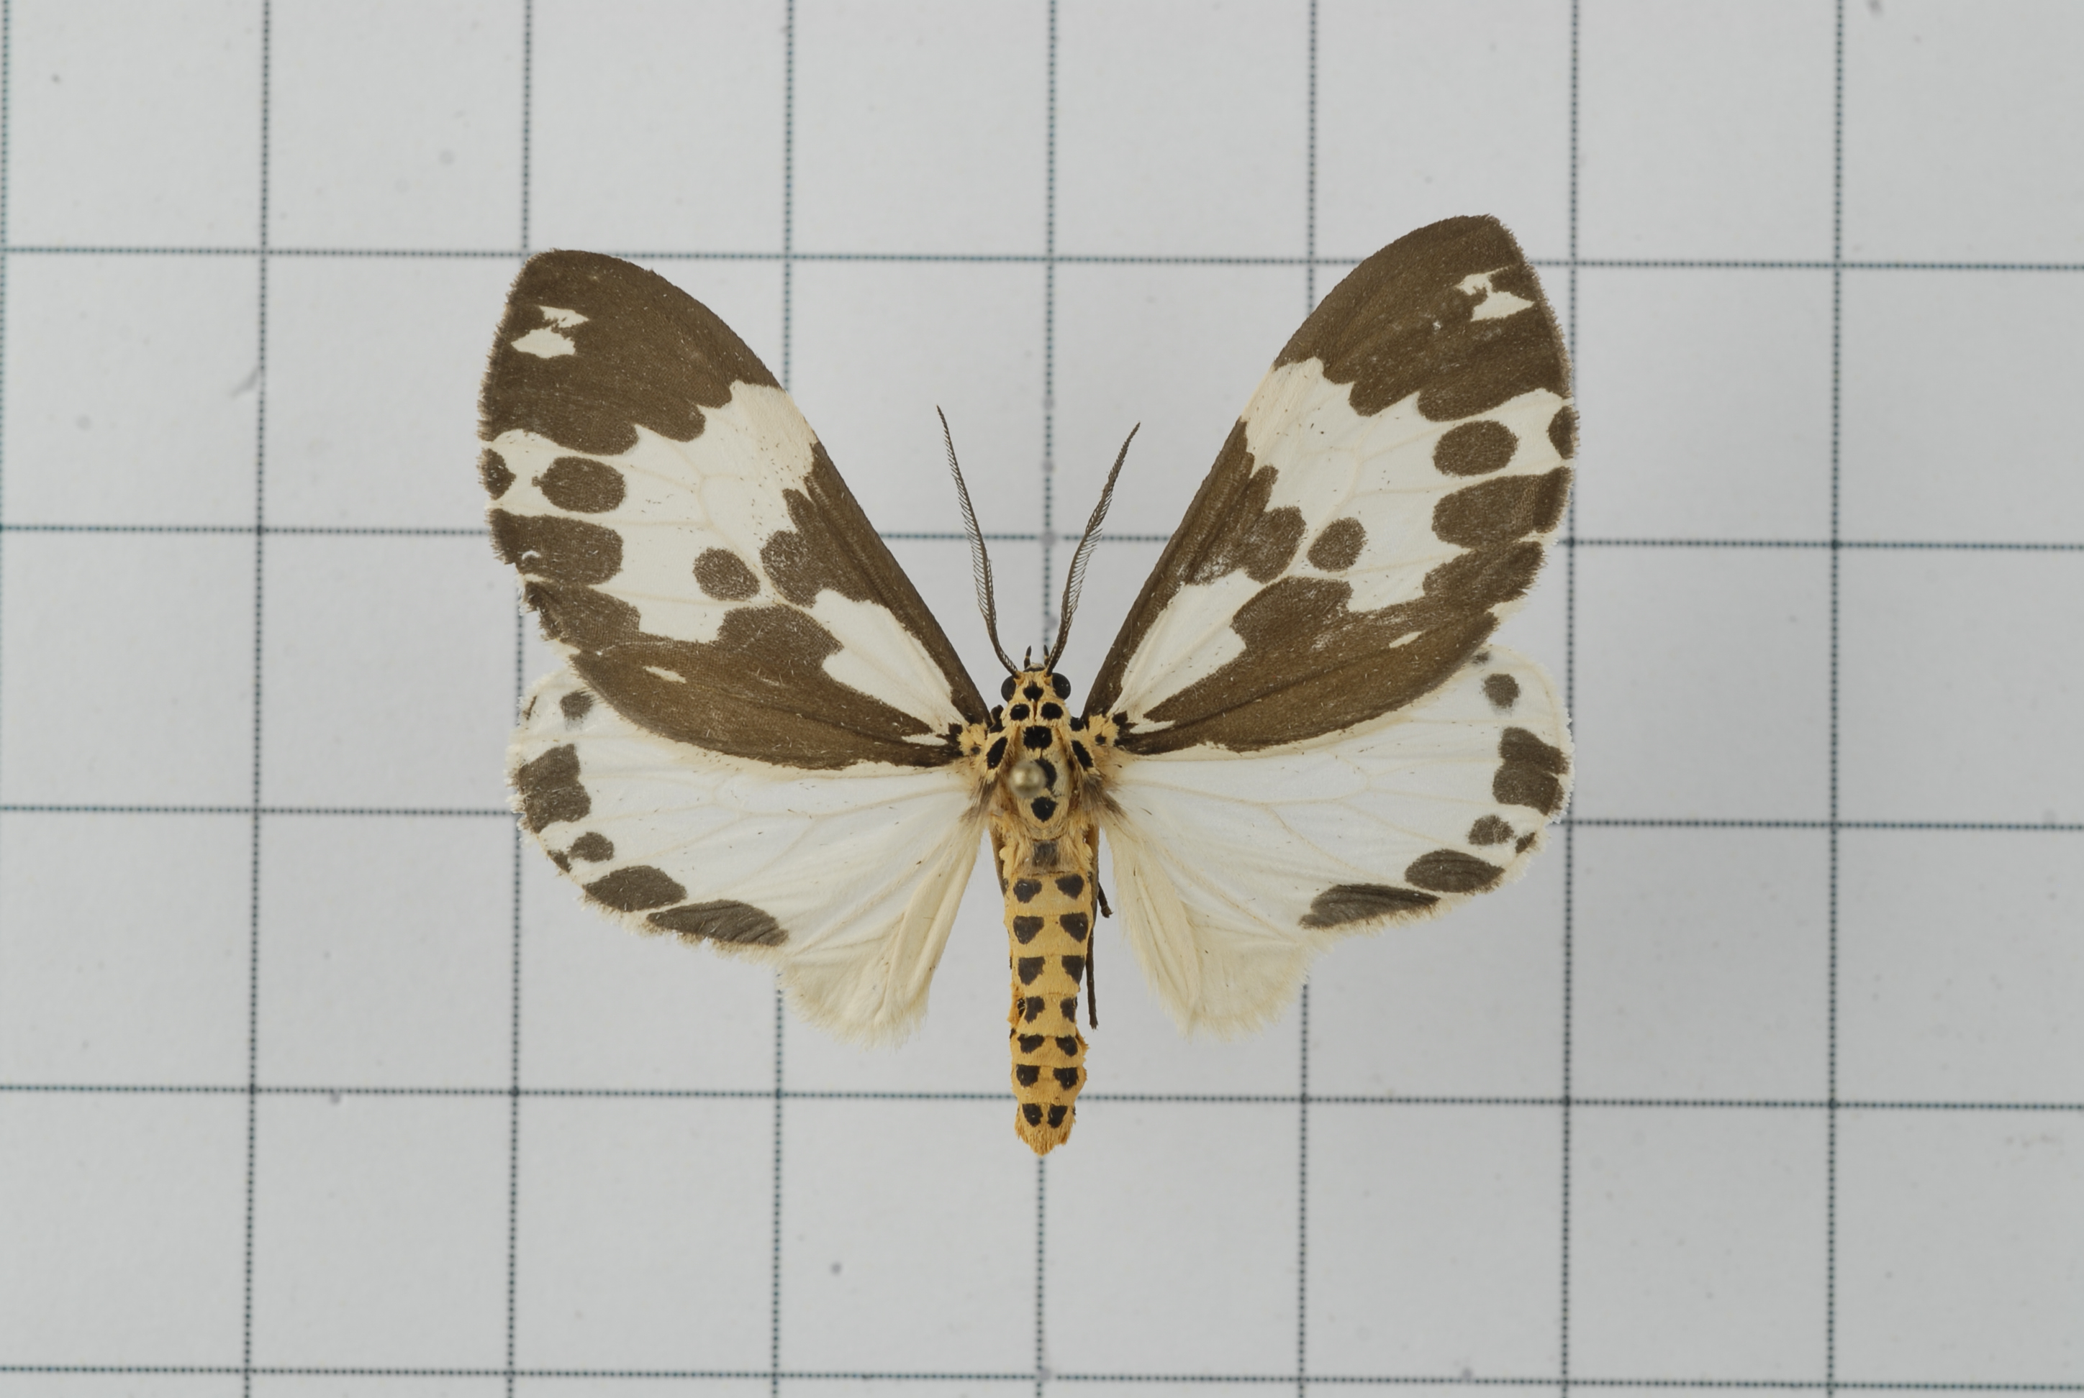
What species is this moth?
Nyctemera carissima formosana
